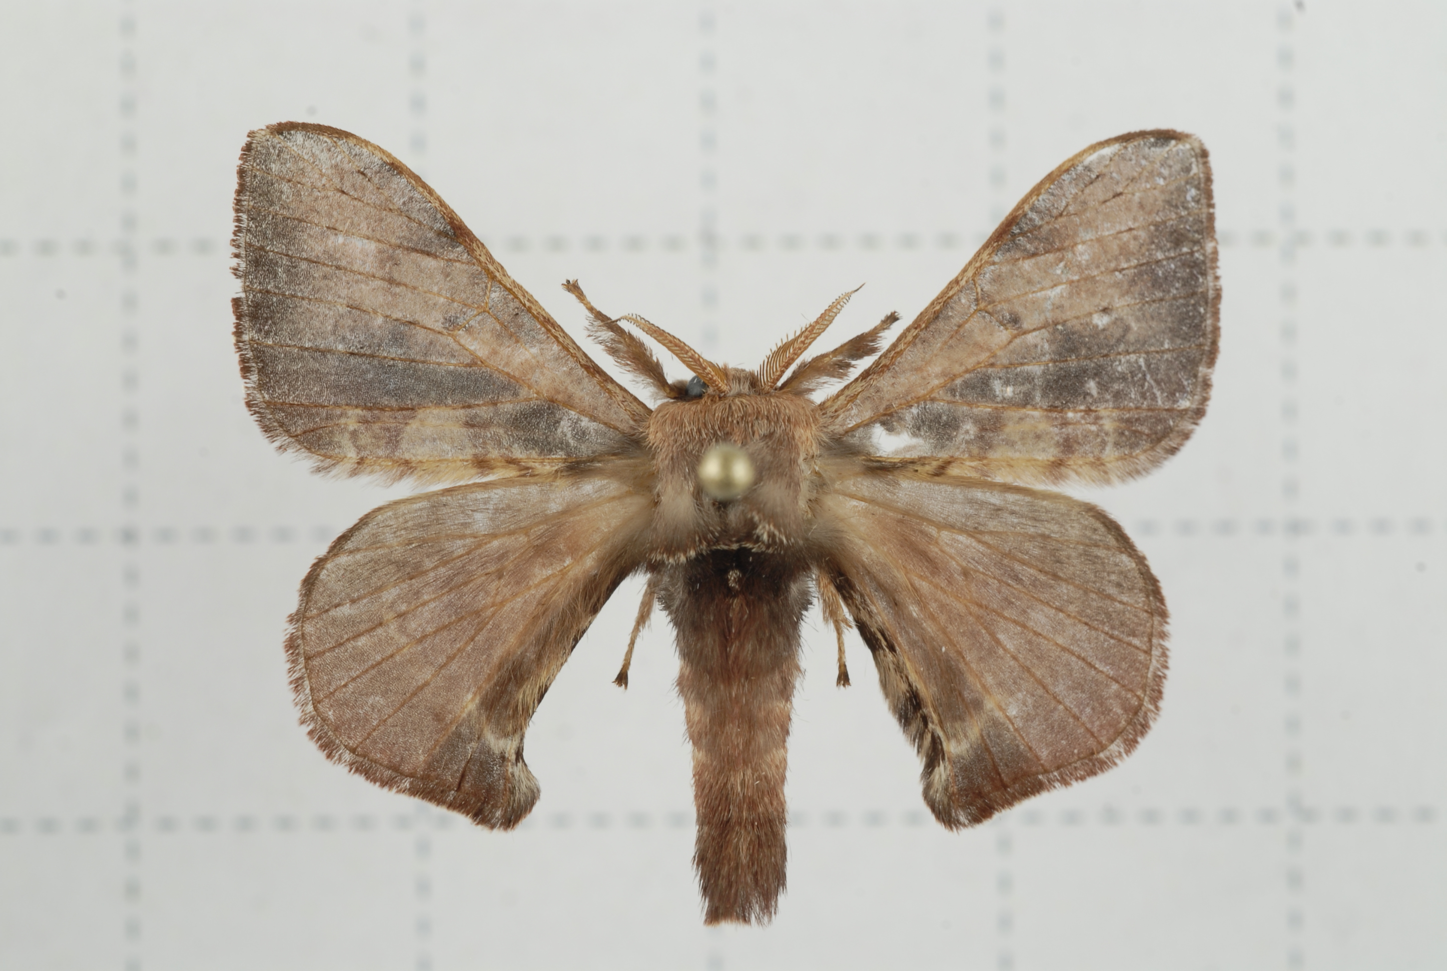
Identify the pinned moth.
Triuncina brunnea
